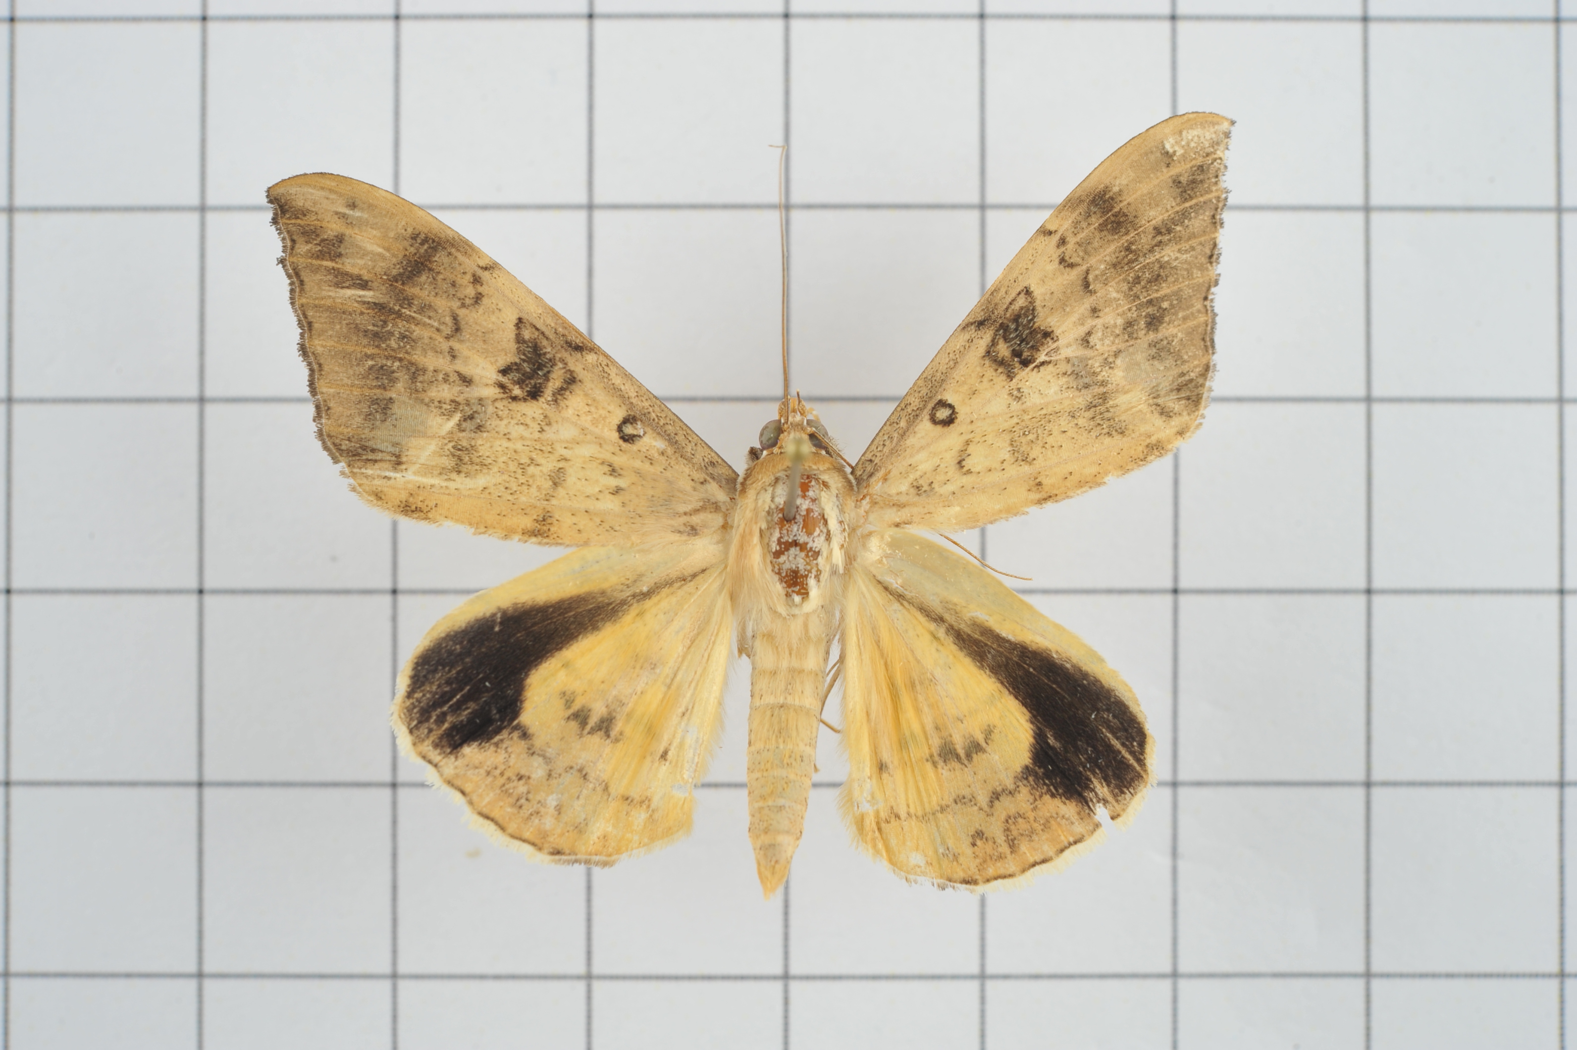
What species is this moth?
Oxyodes scrobiculata
